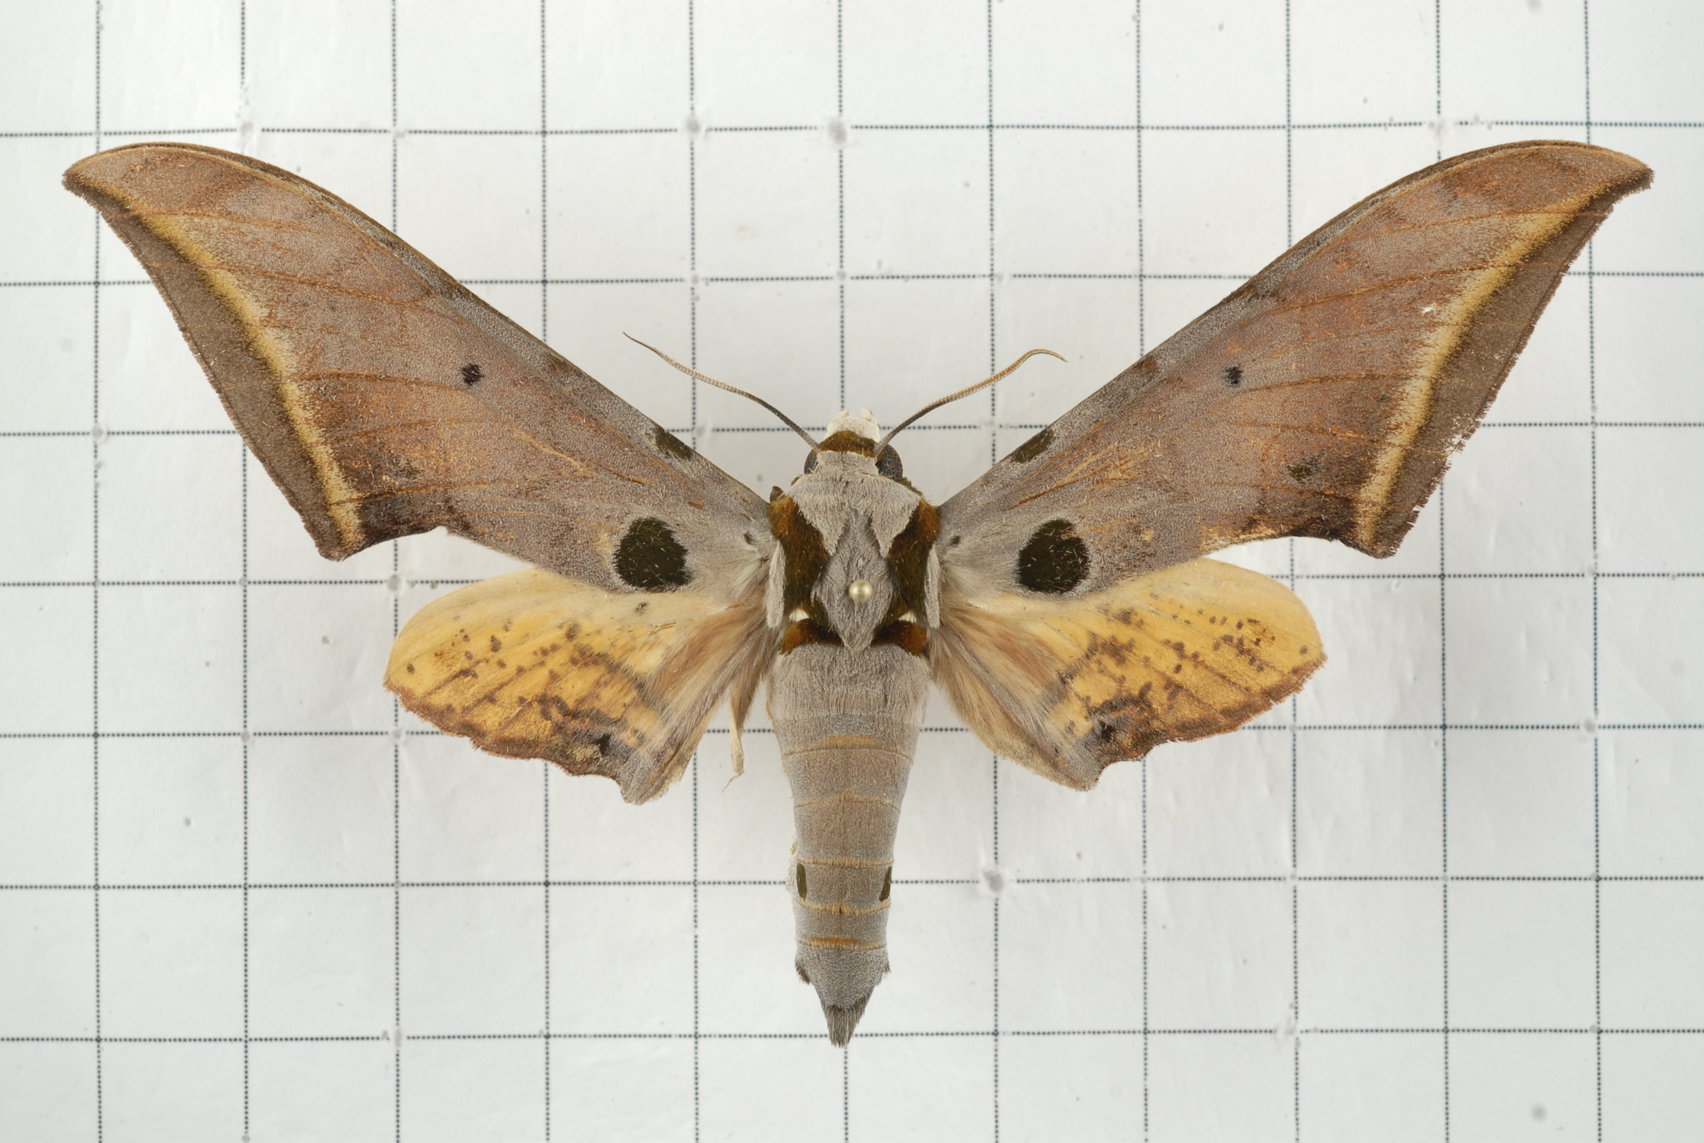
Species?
Ambulyx semiplacida
